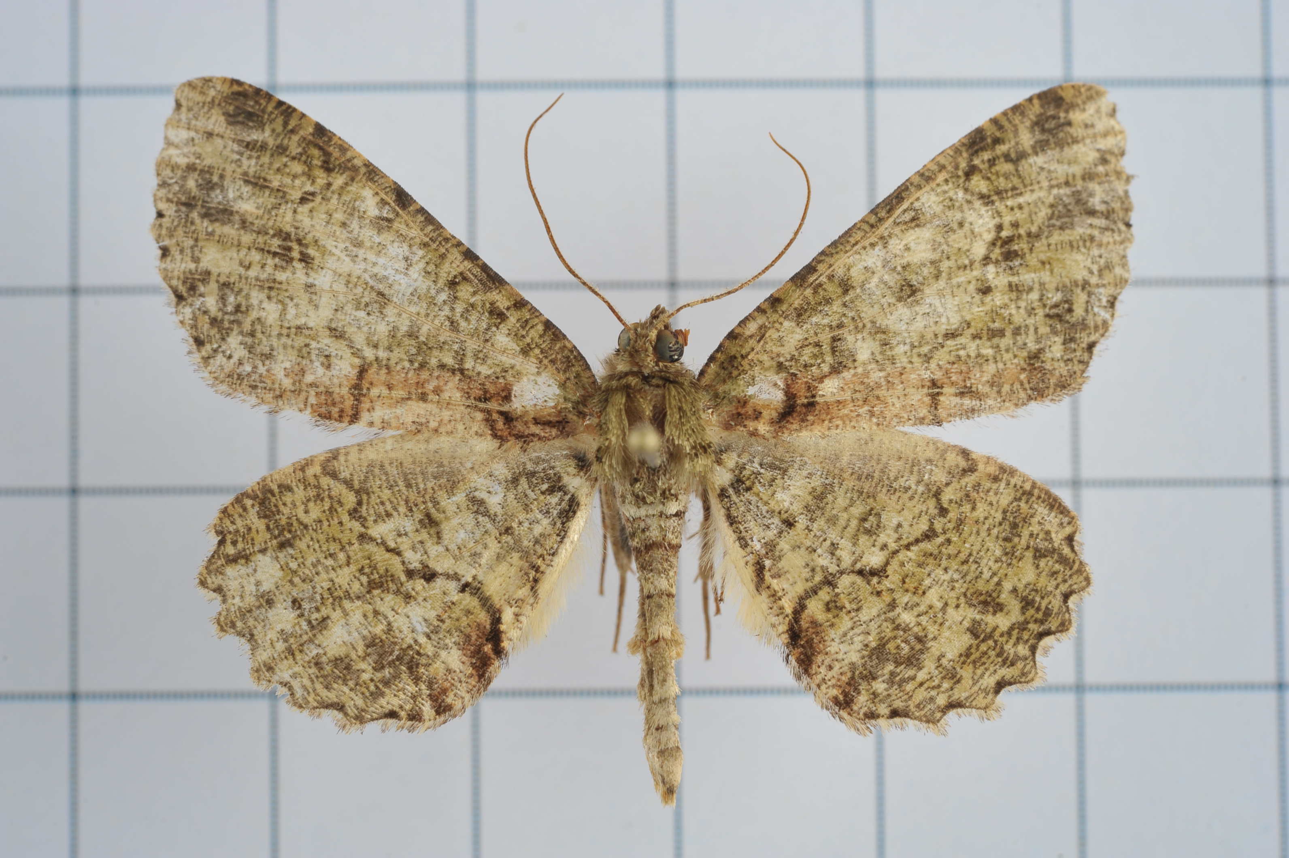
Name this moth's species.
Paradarisa chloauges chloauges
